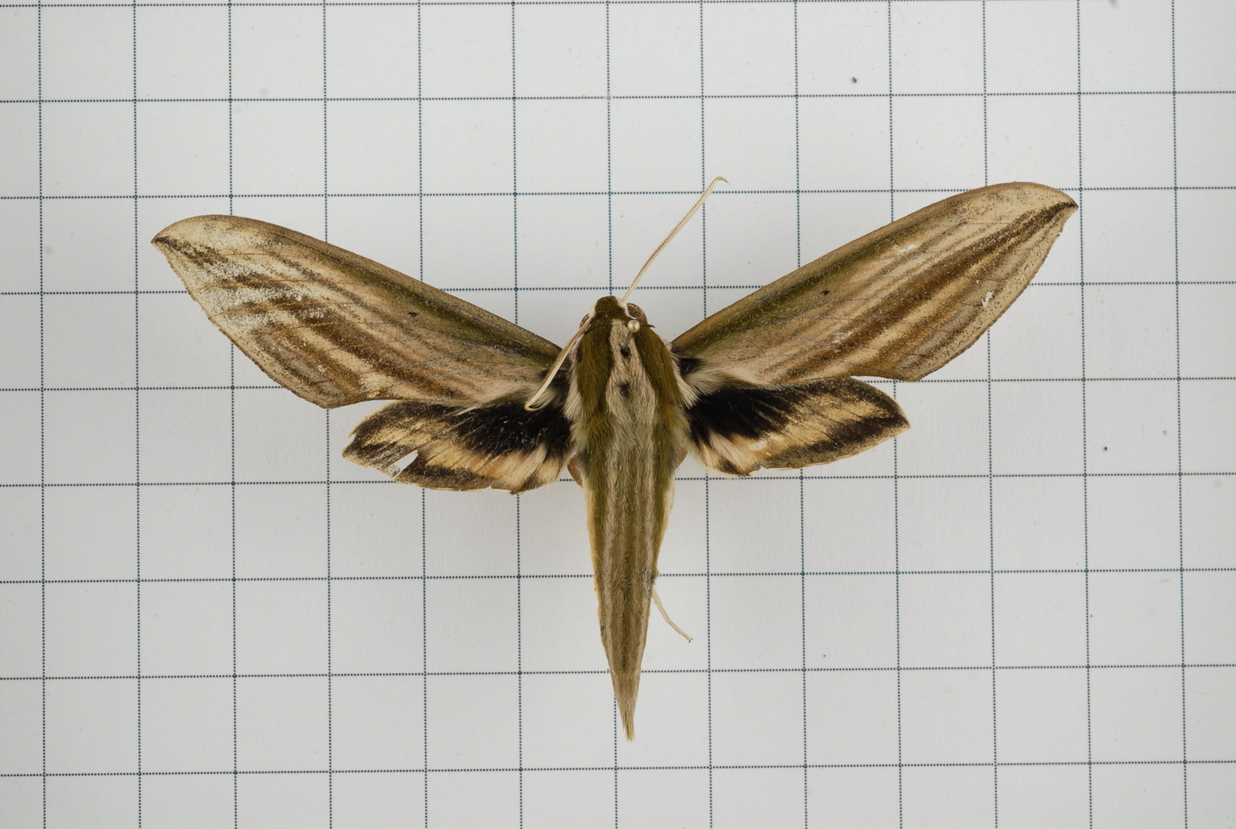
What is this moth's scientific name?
Cechetra lineosa
